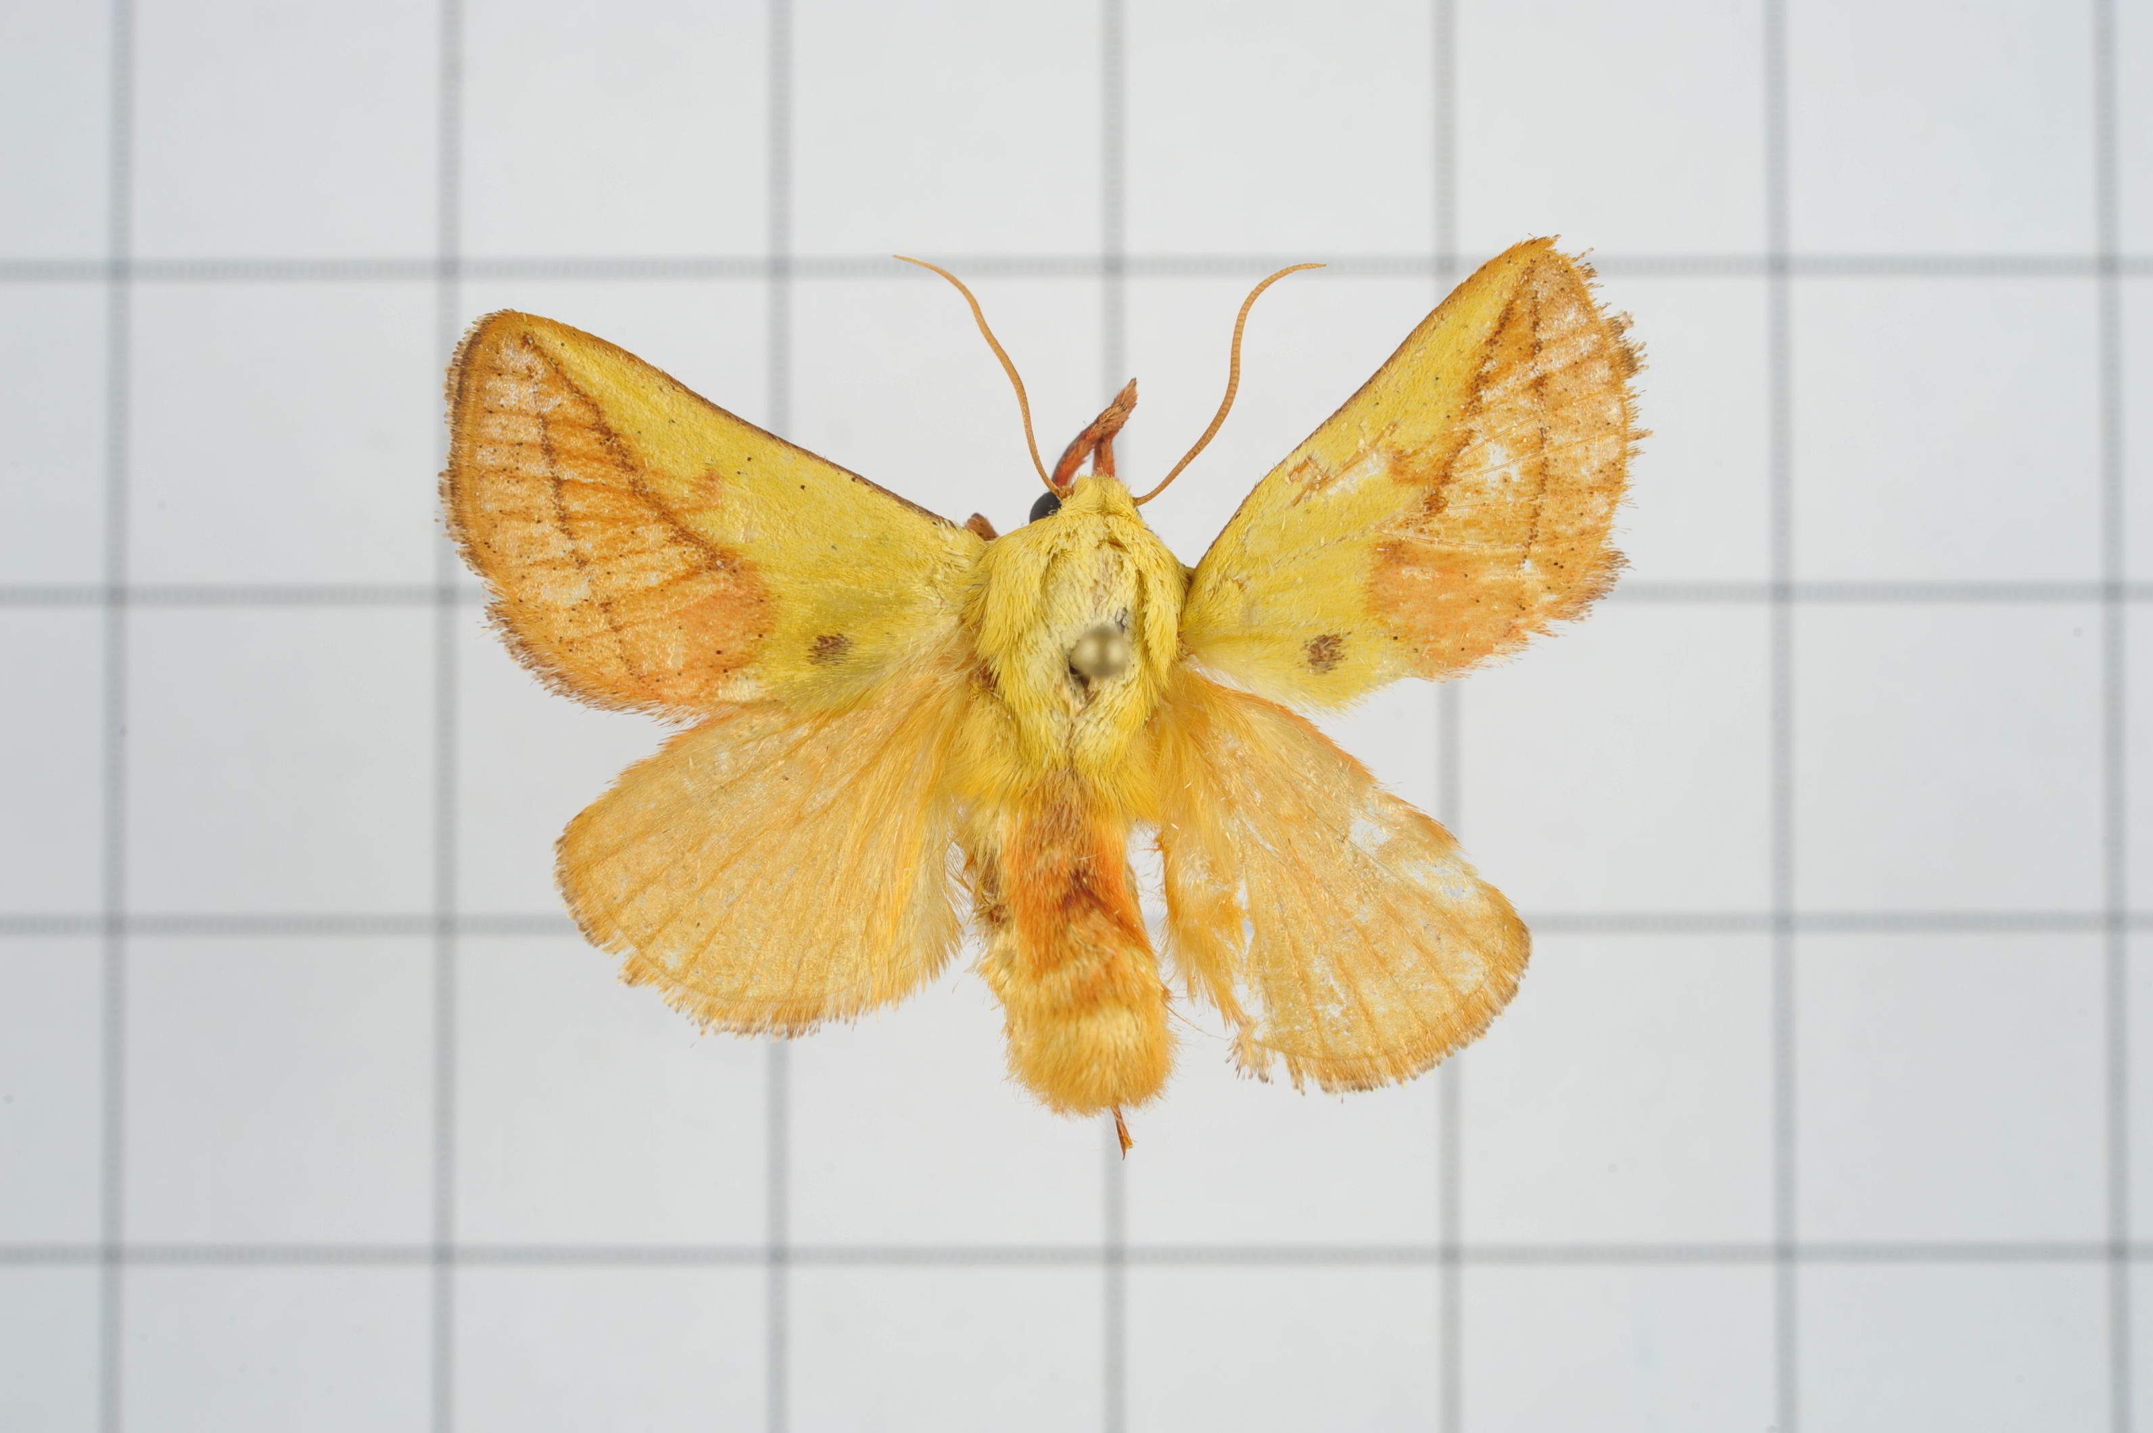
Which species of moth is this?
Monema rubriceps
